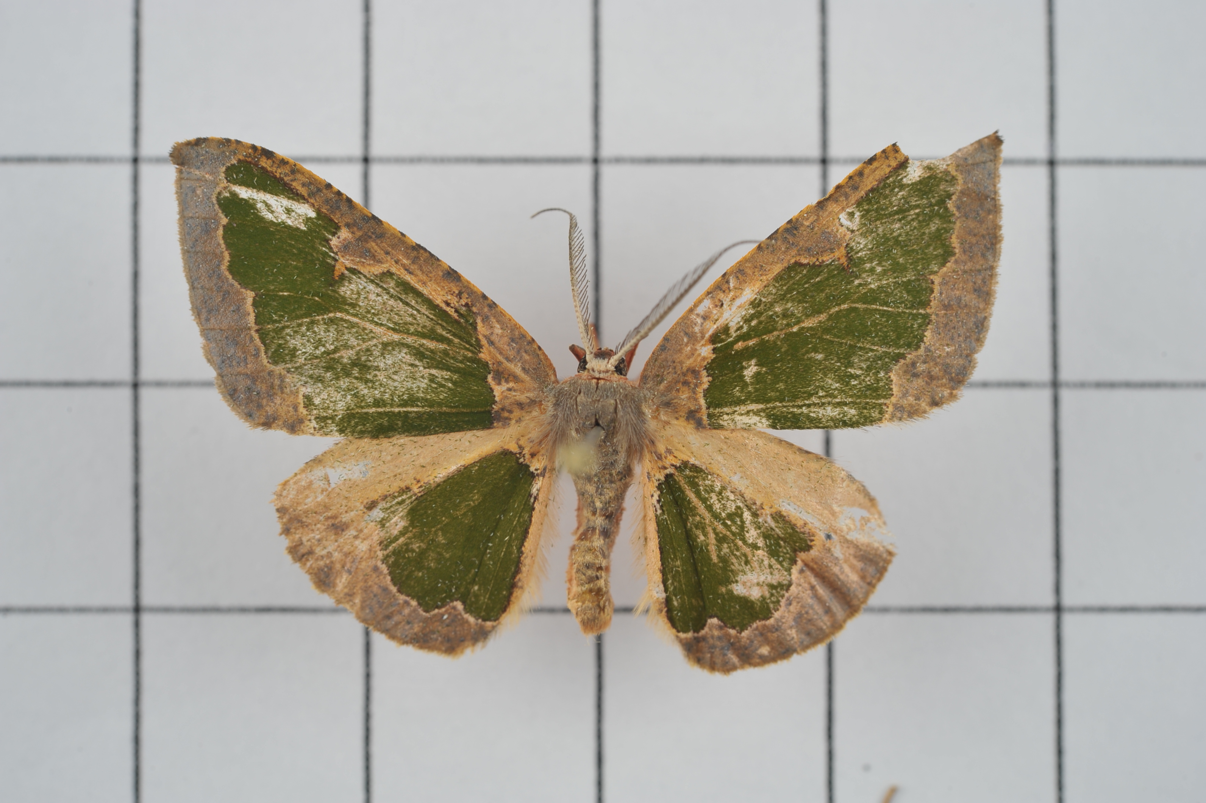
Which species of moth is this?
Celenna festivaria formosensis
